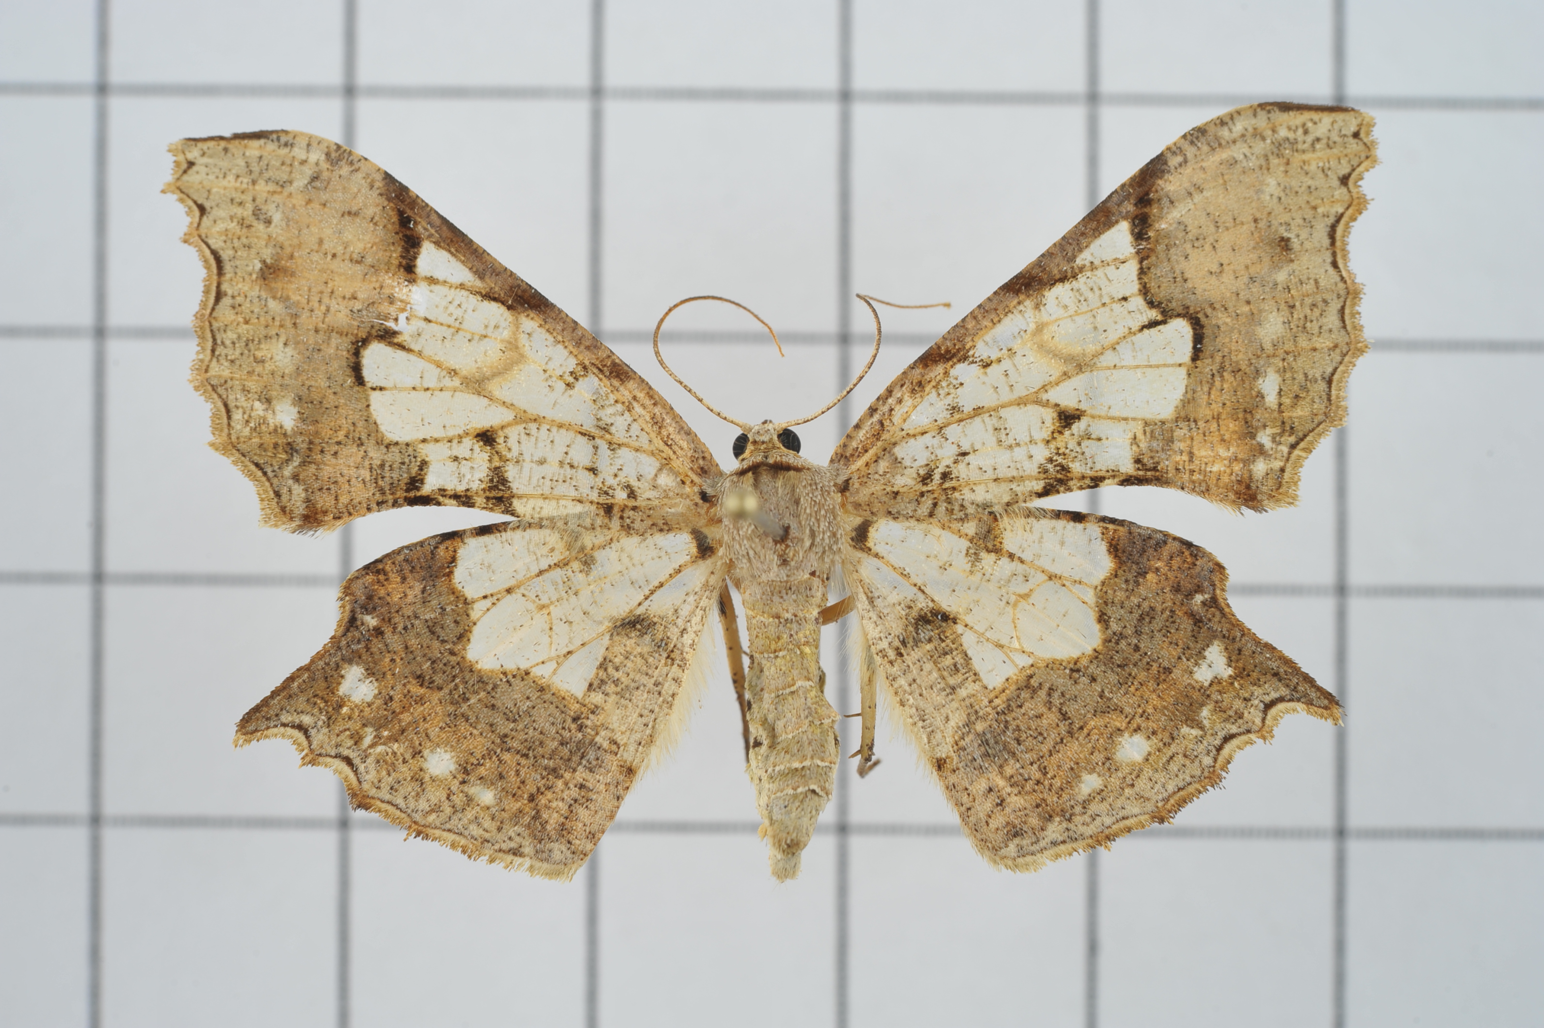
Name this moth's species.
Krananda semihyalina
